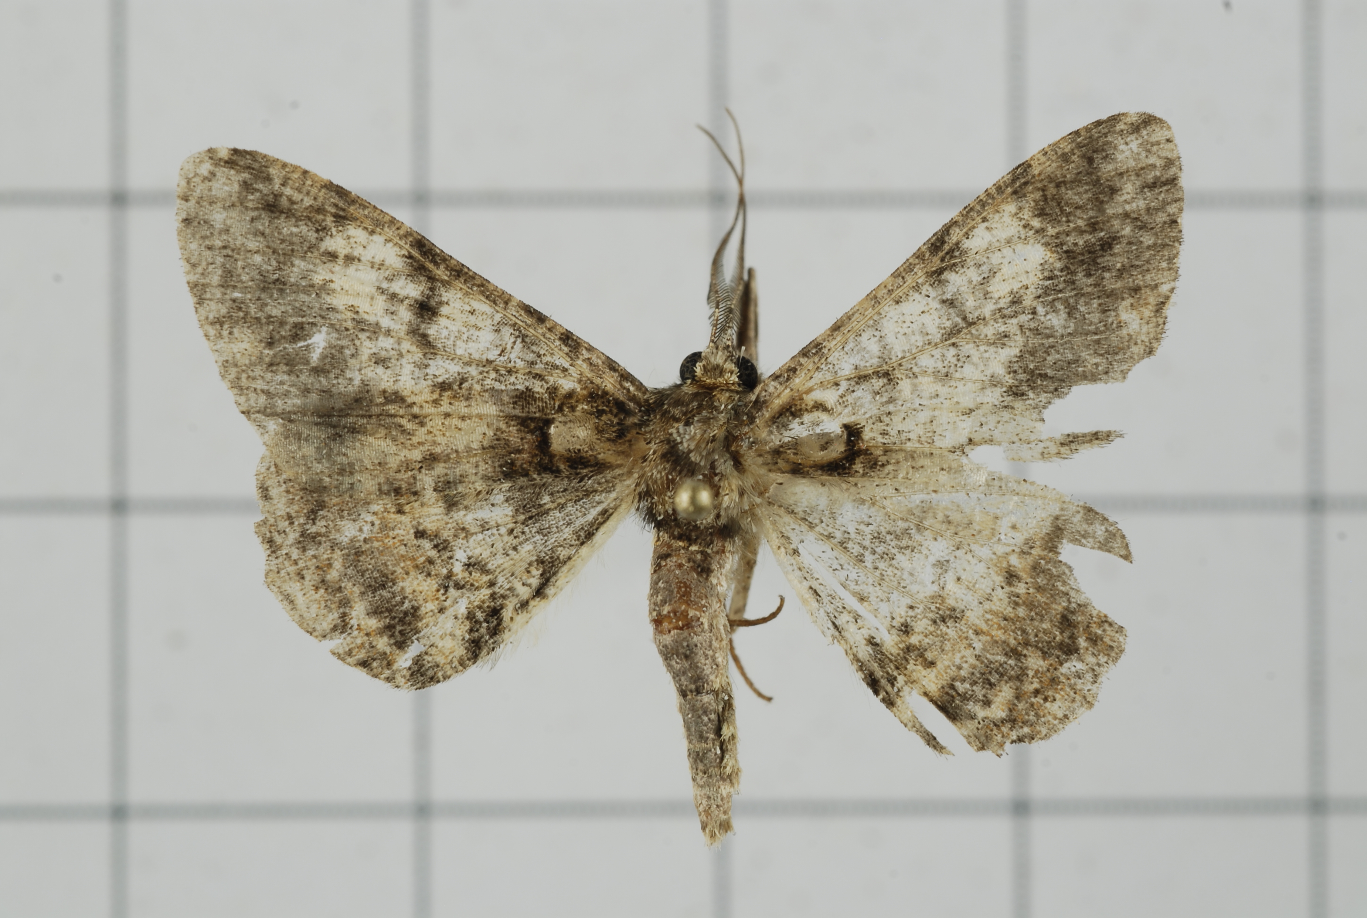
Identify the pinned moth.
Alcis taiwanovariegata
